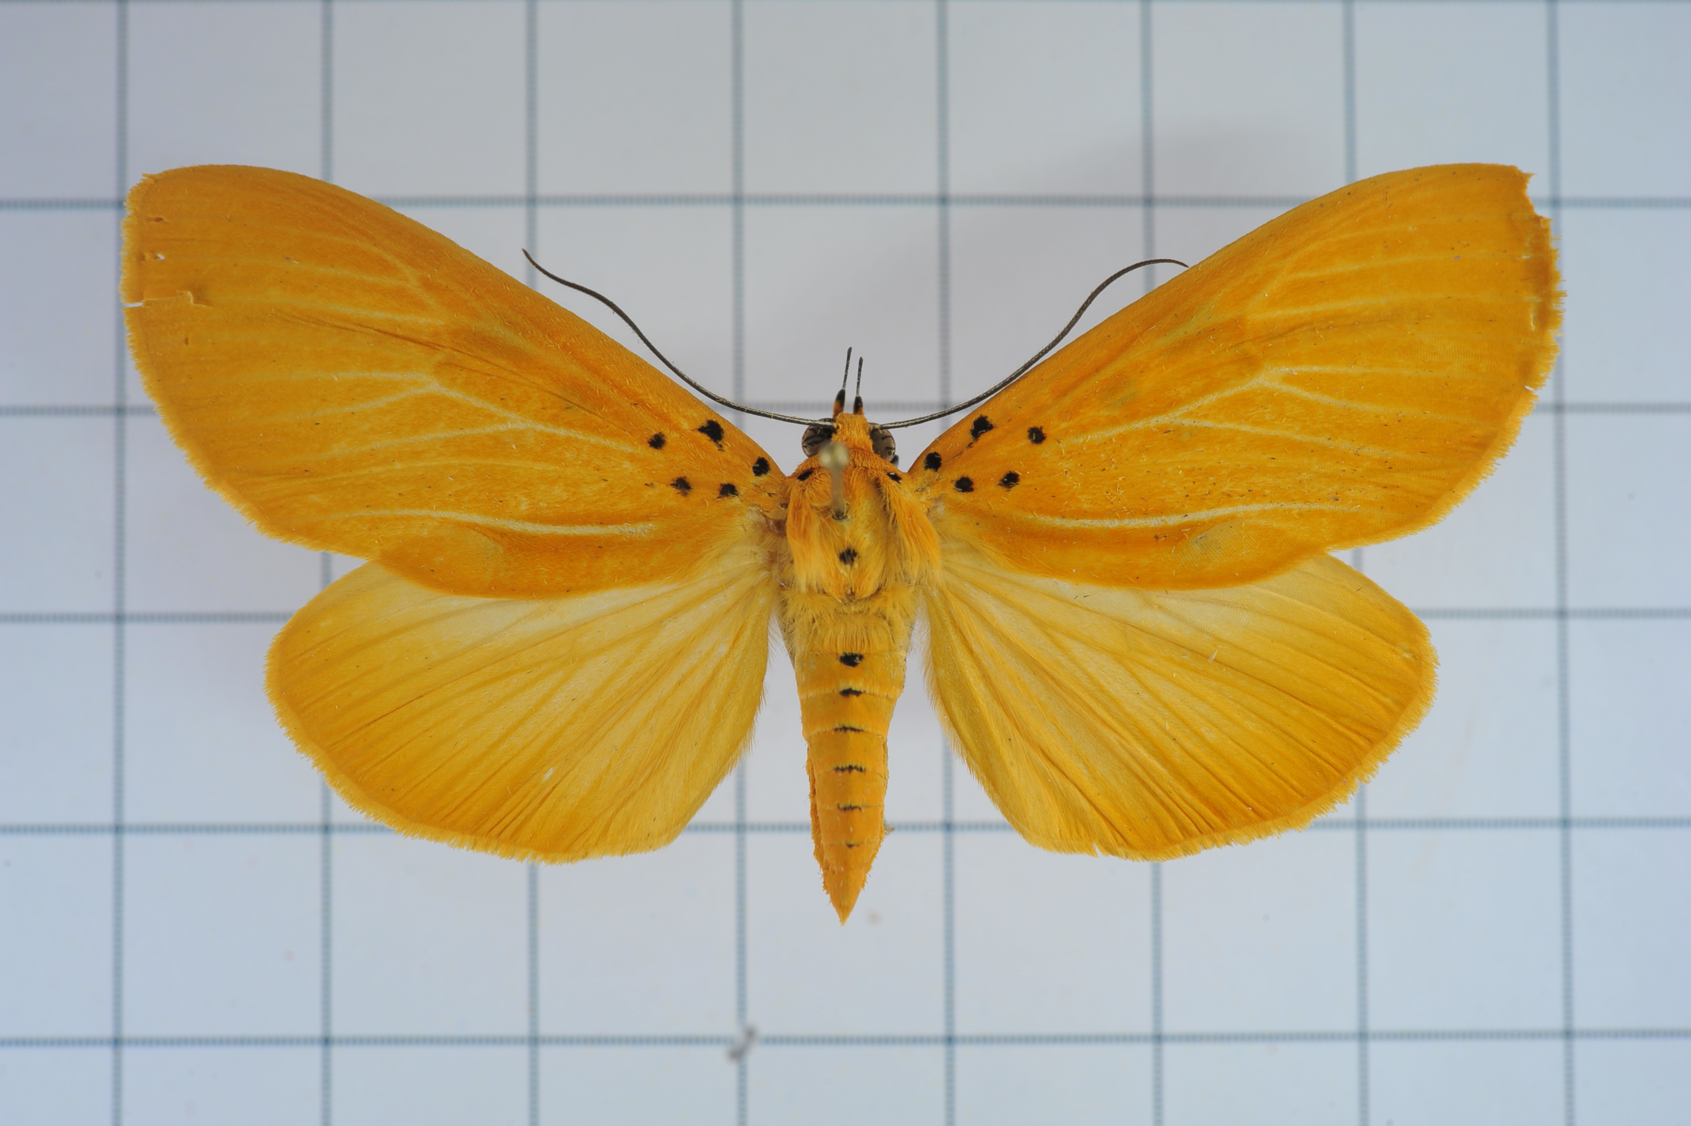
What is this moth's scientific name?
Asota egens confinis
